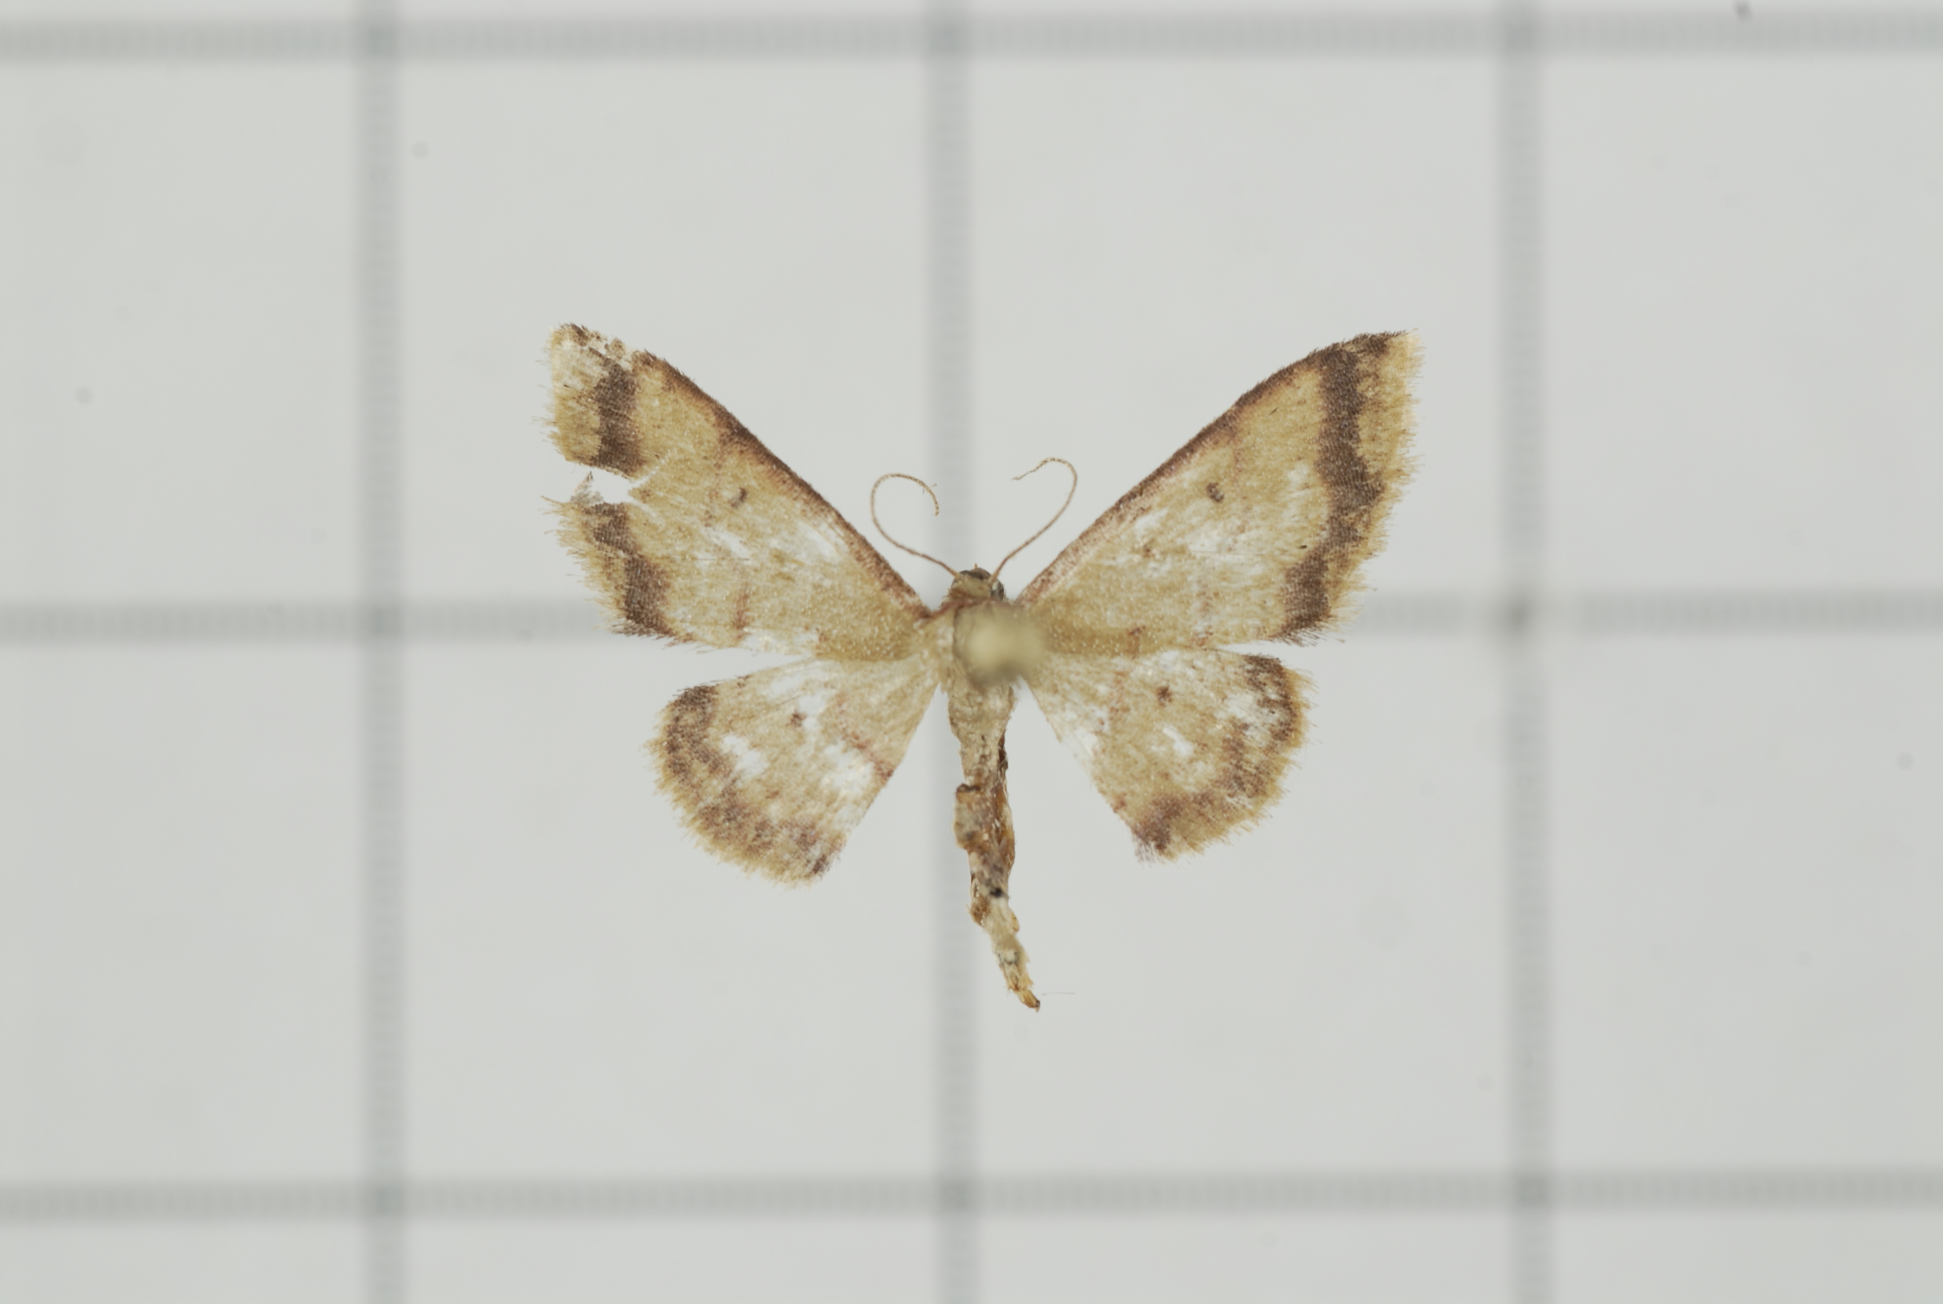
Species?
Idaea paraula
